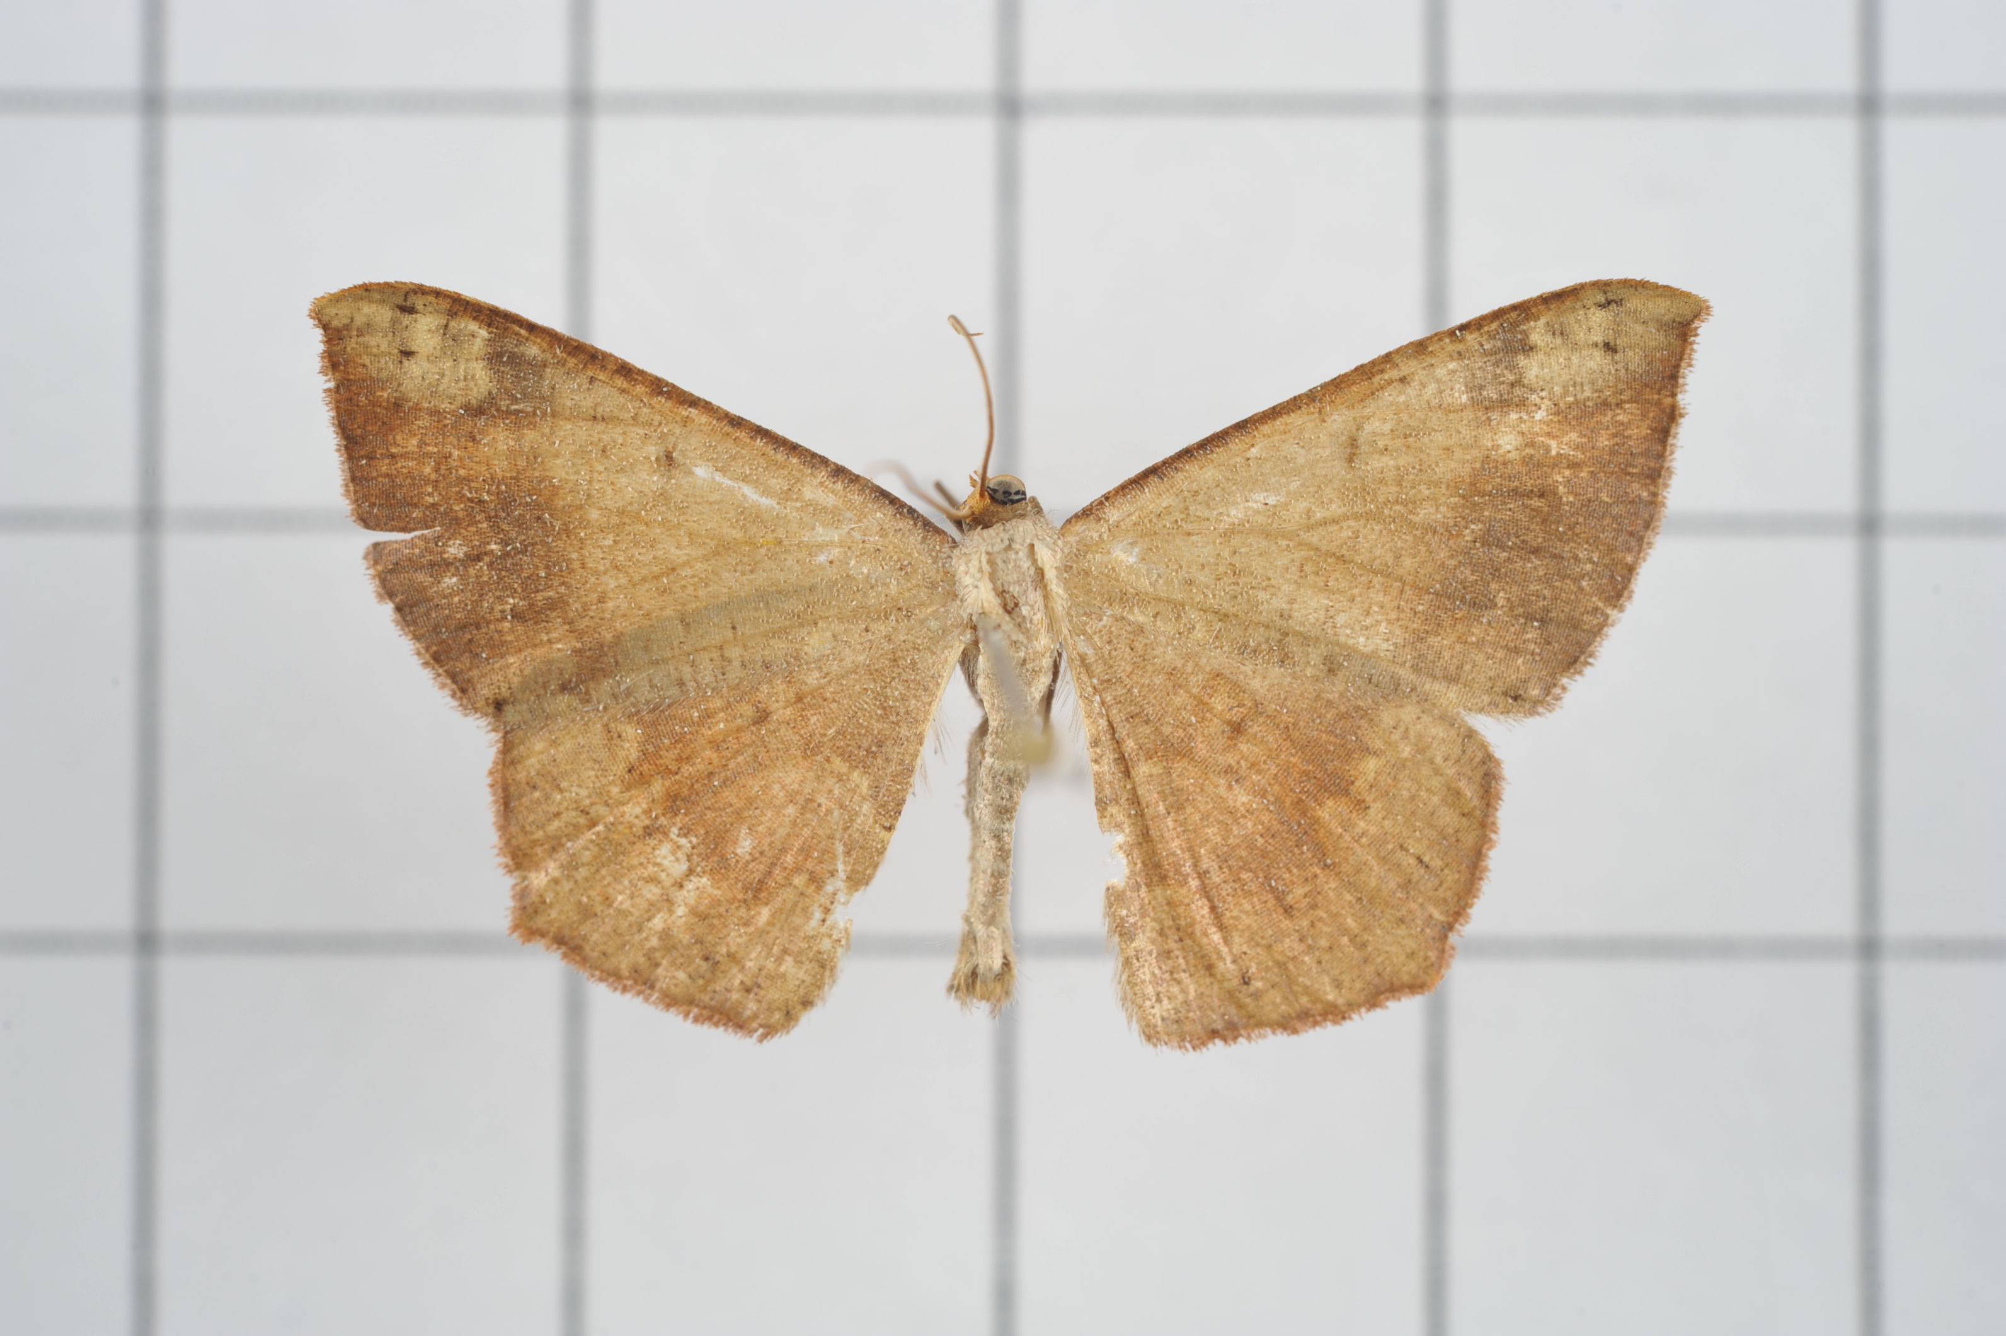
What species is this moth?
Peratostega deletaria deletaria
